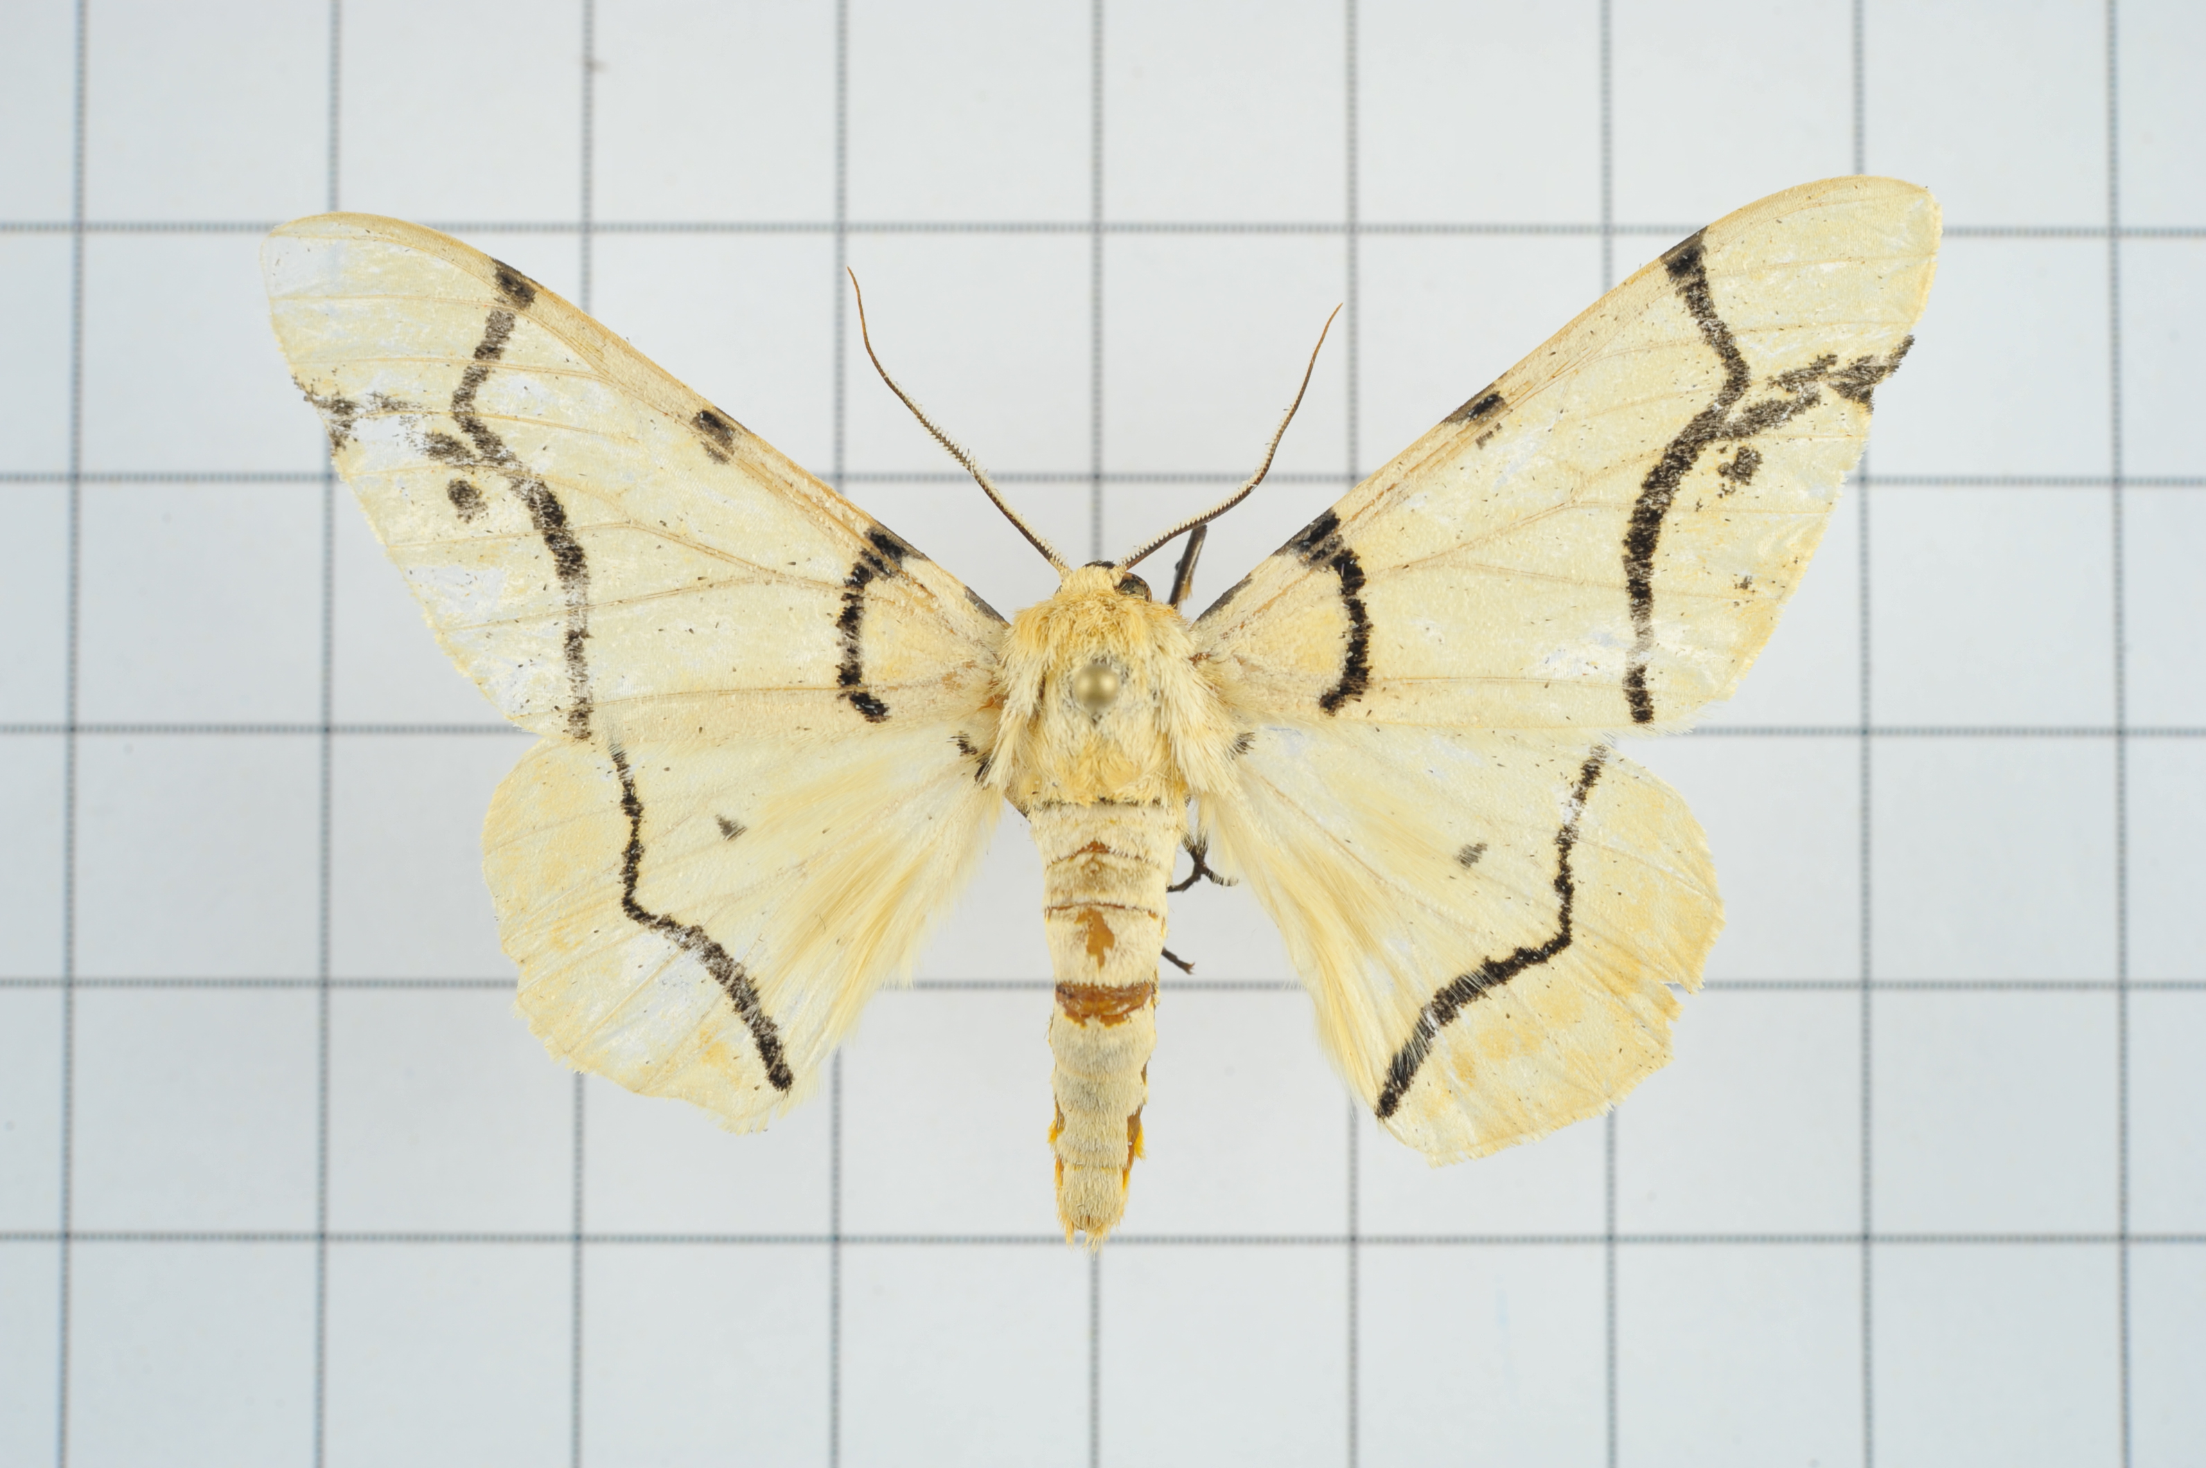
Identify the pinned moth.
Biston perclara
